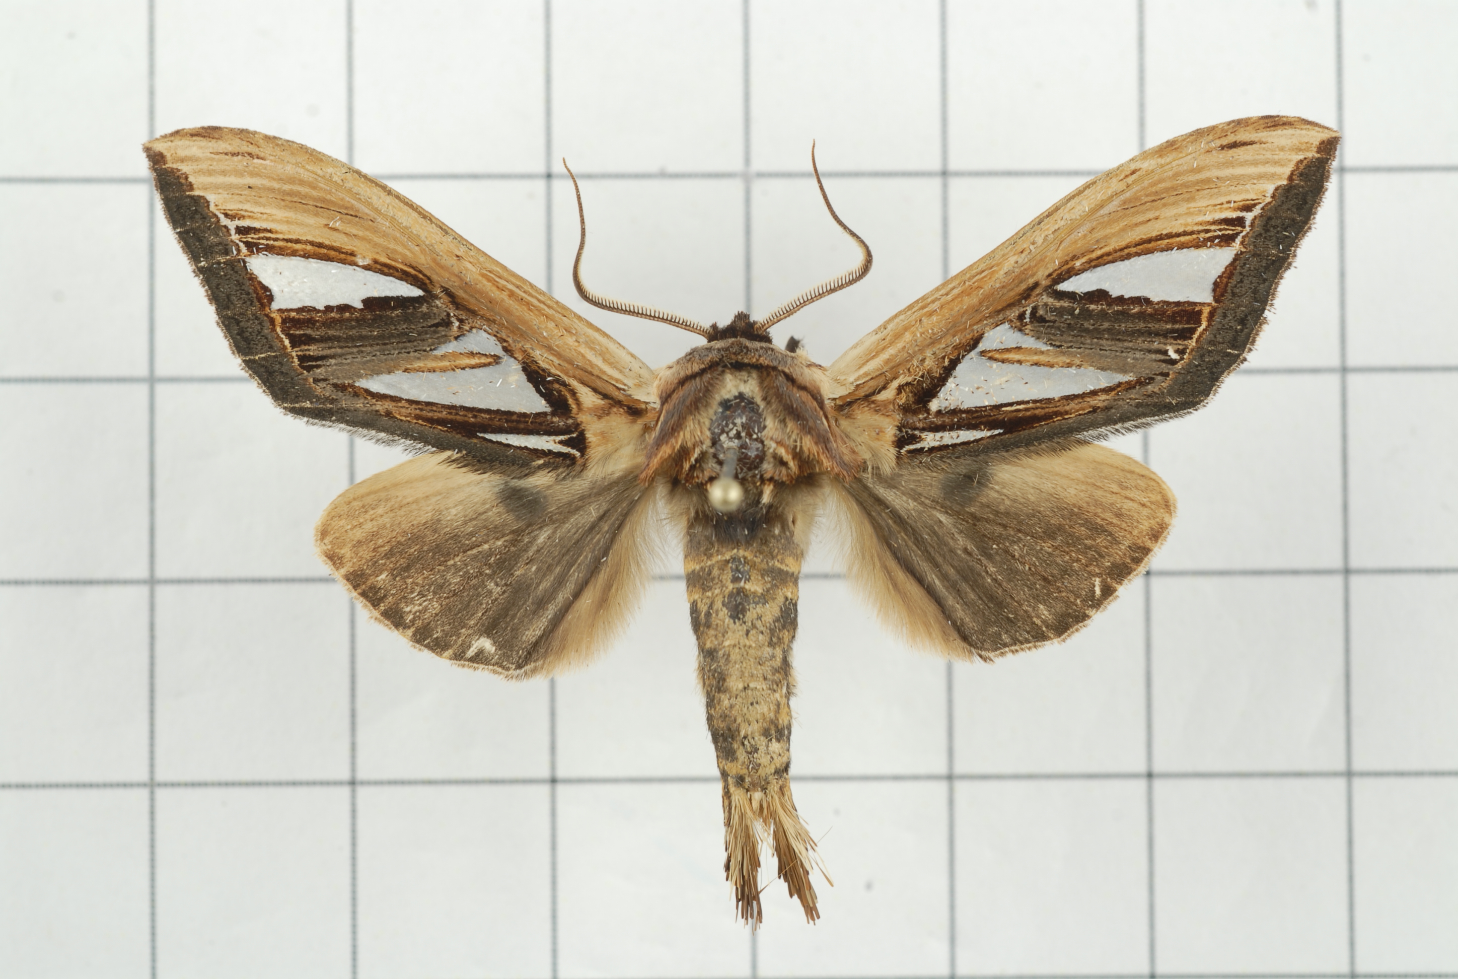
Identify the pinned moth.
Tarsolepis taiwana
